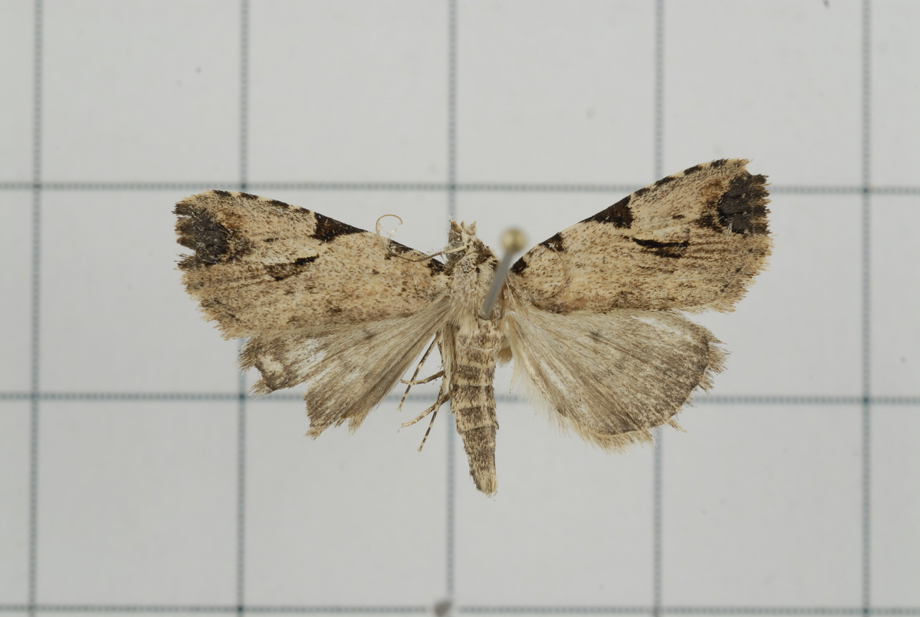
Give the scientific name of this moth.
Oglasa costimacula
